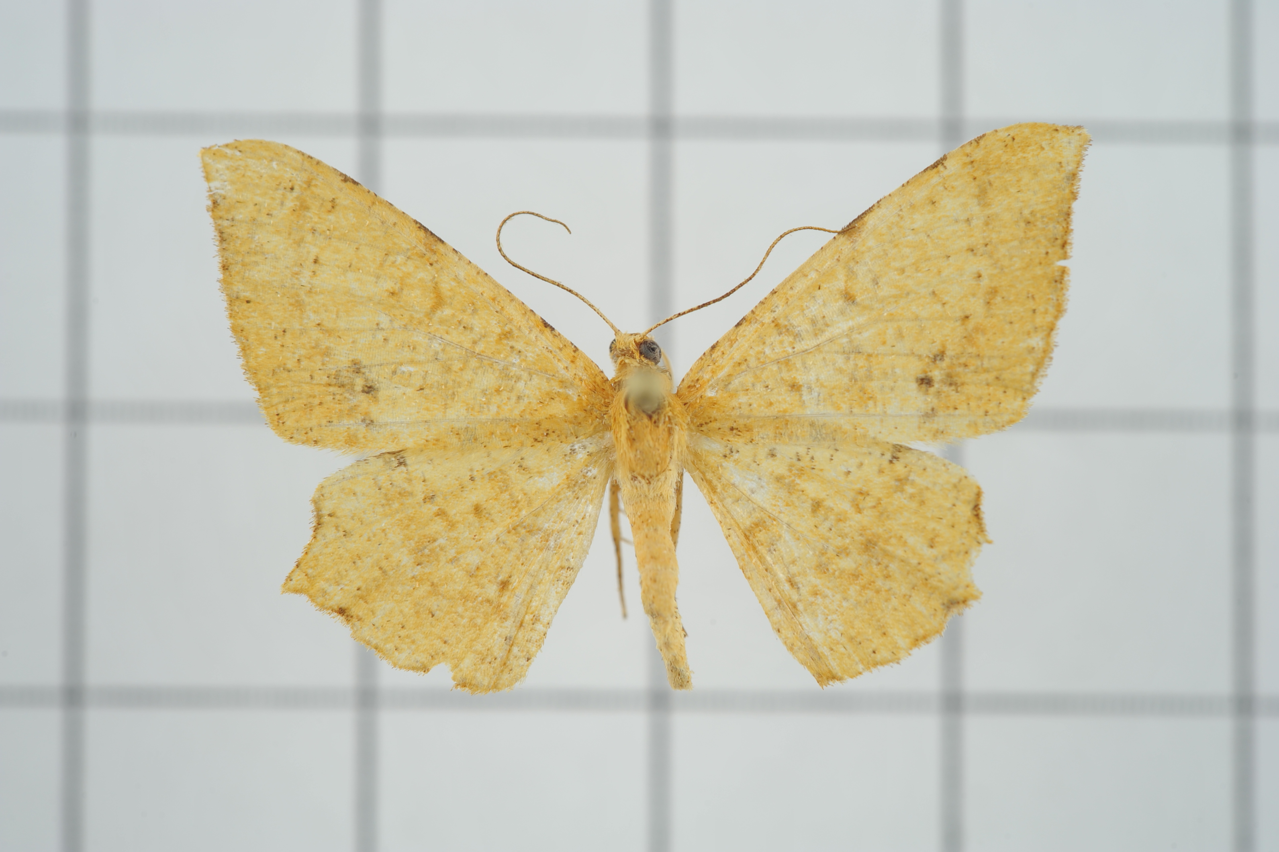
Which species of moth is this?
Krananda falcata
